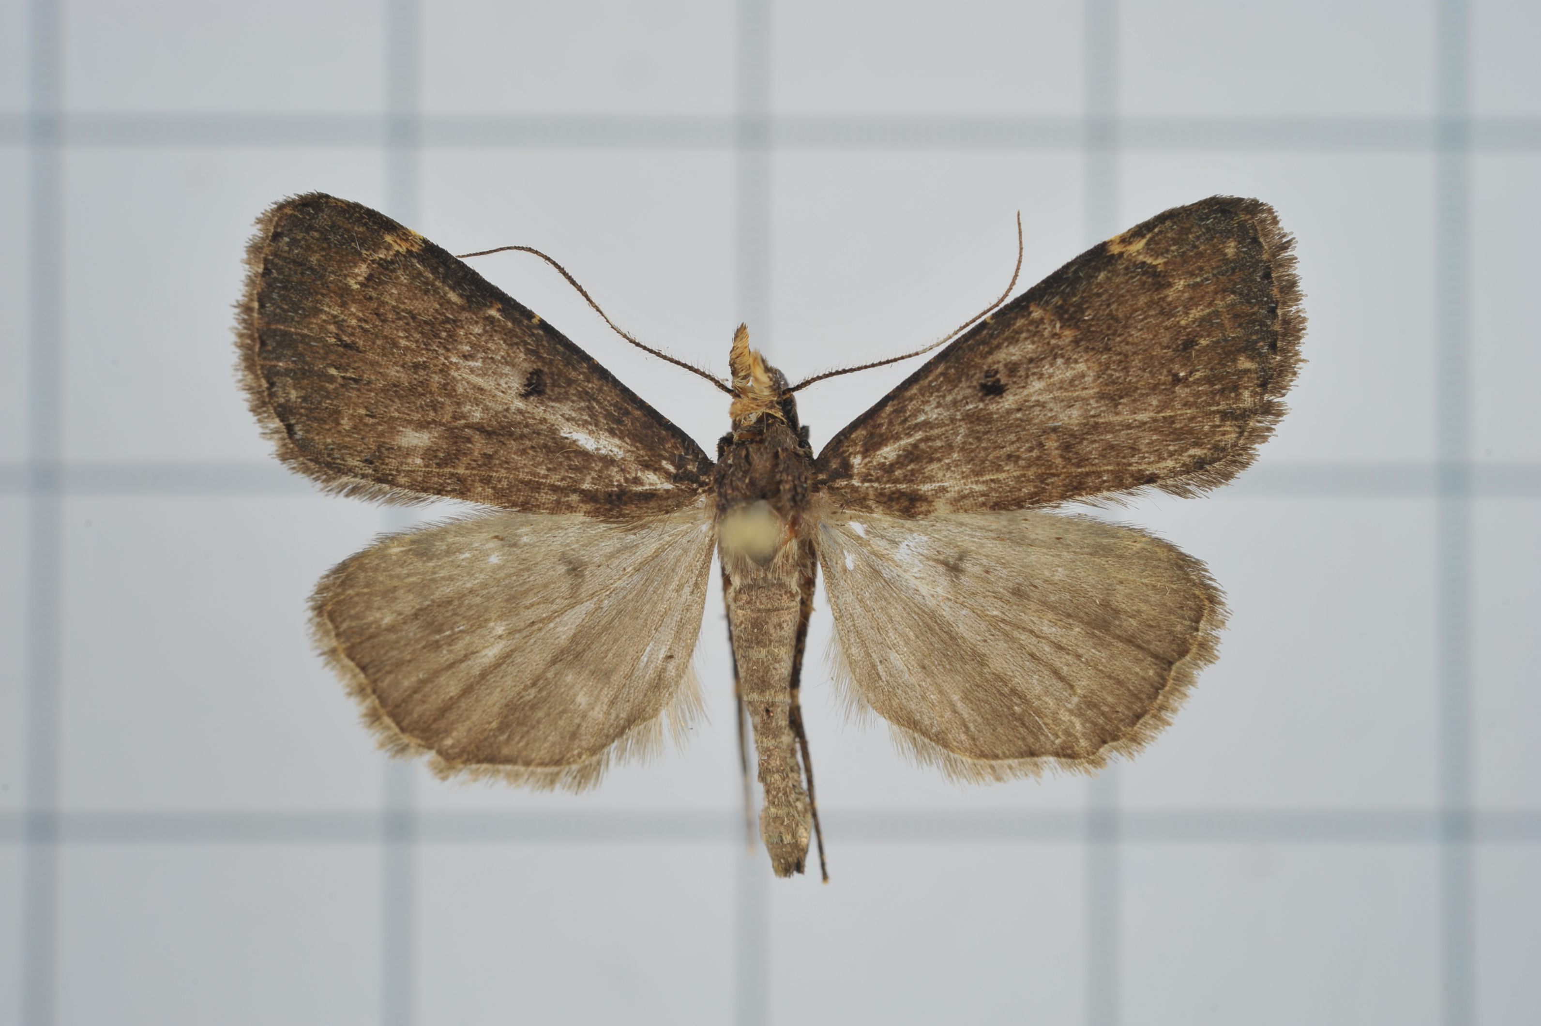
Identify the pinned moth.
Hydrillodes nilgirialis
